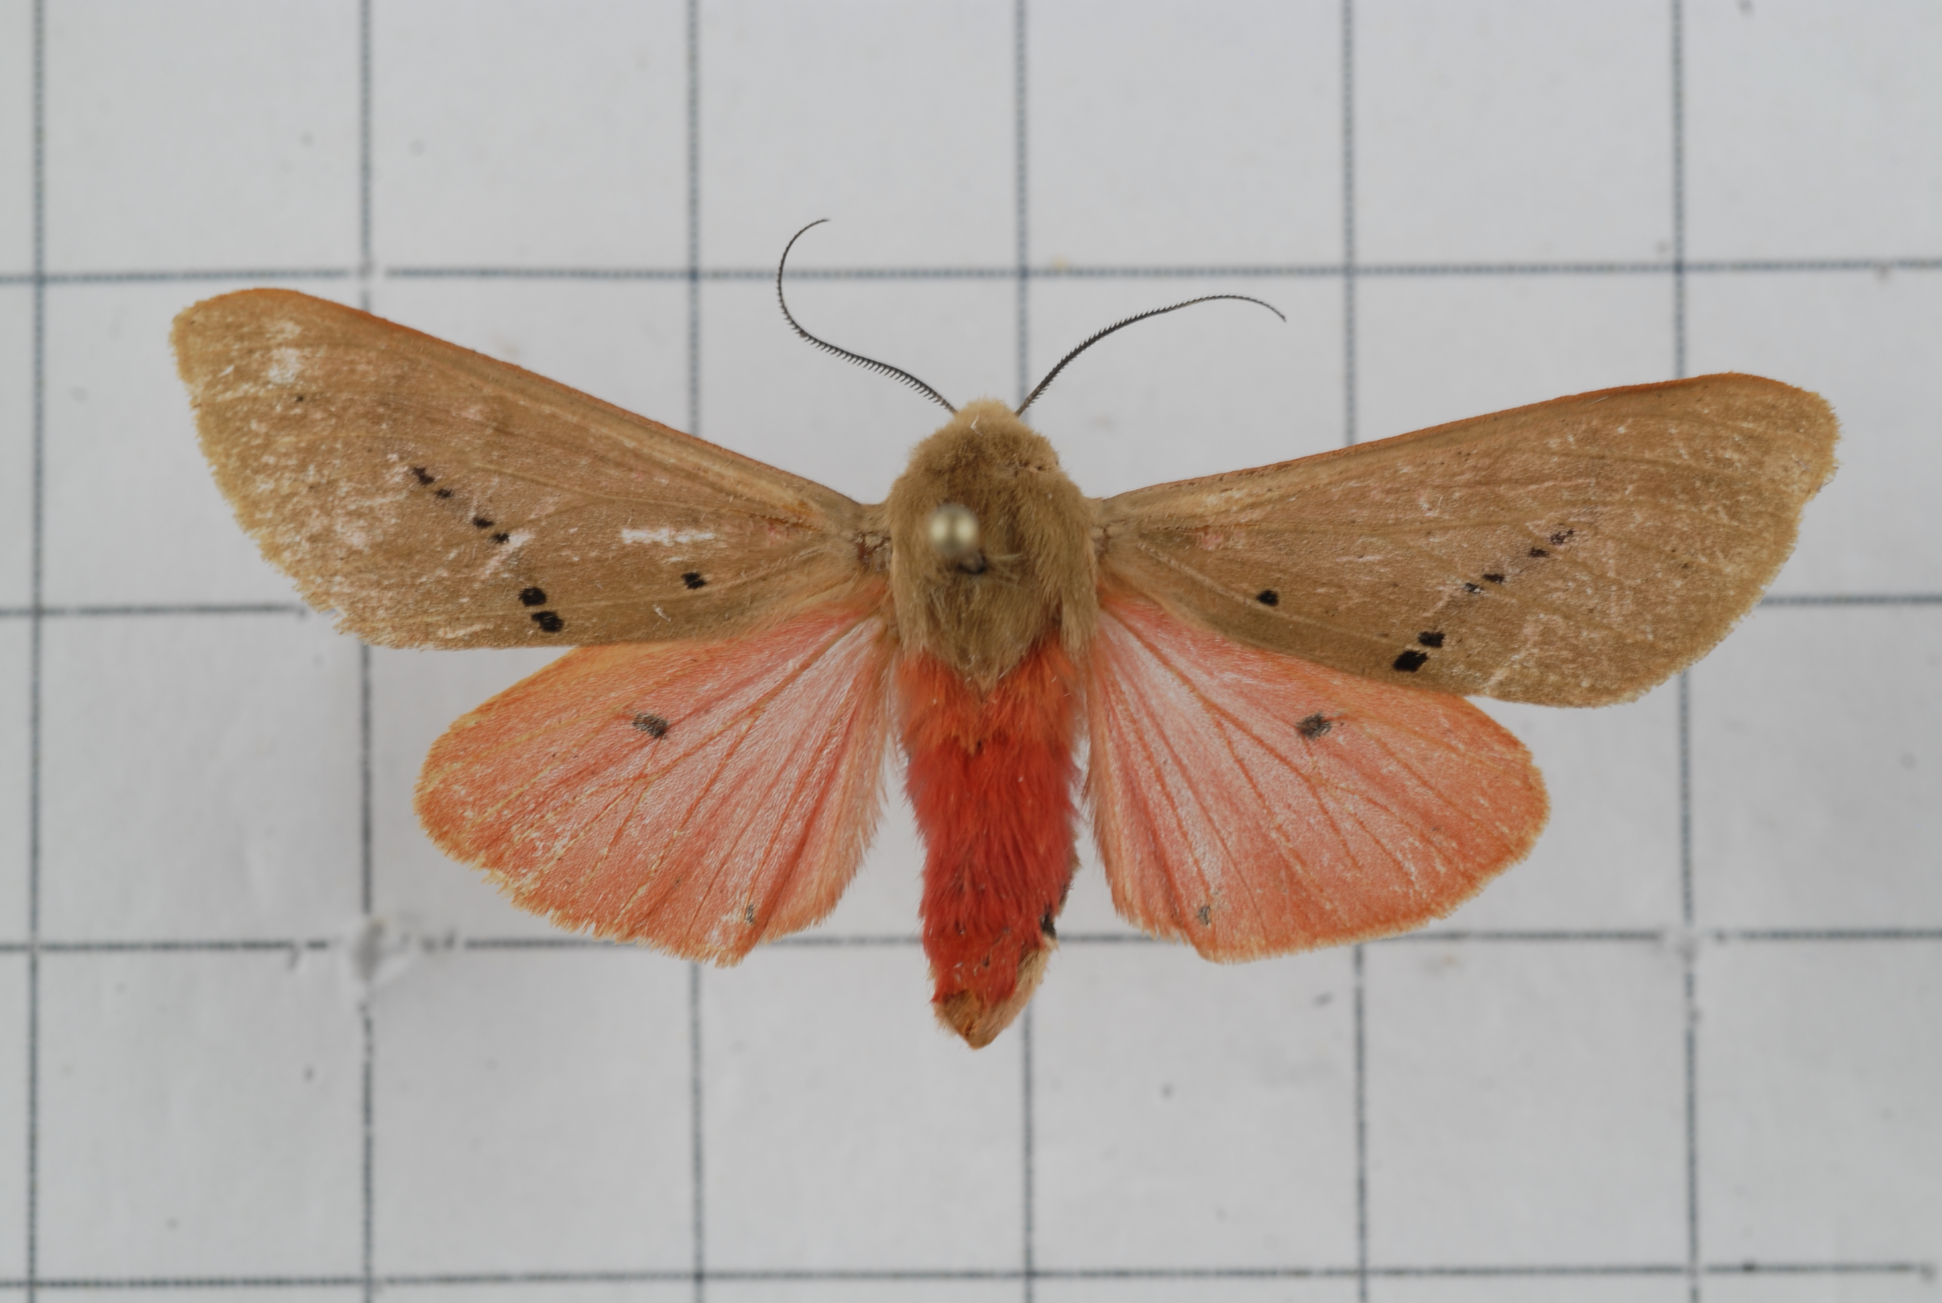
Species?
Spilarctia wilemani
